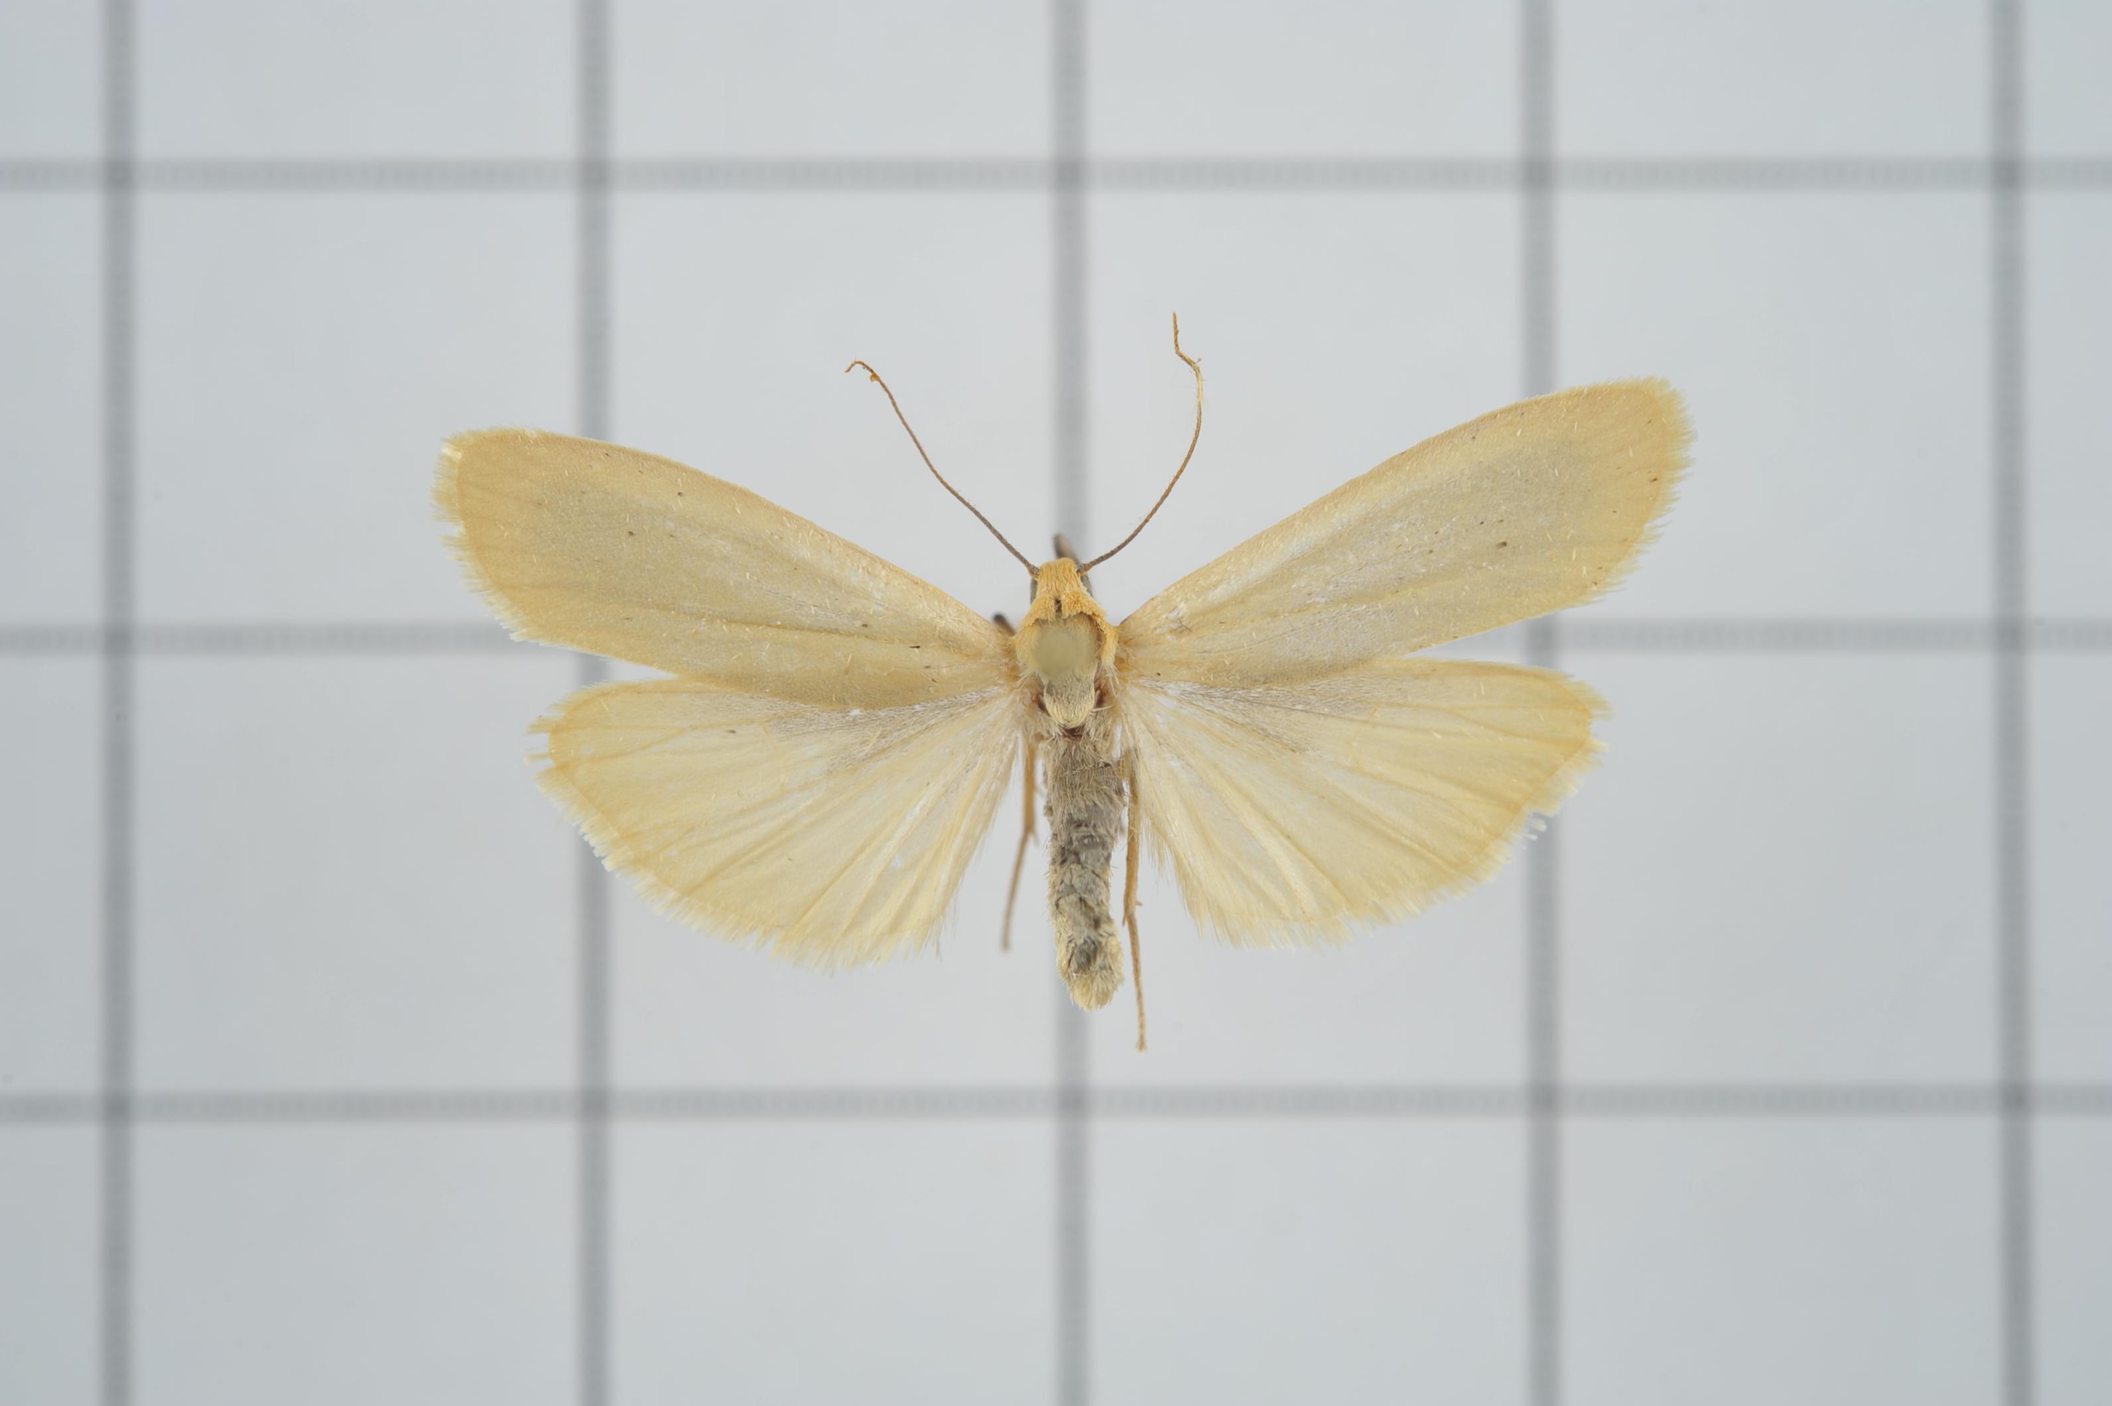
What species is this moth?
Brunia antica
